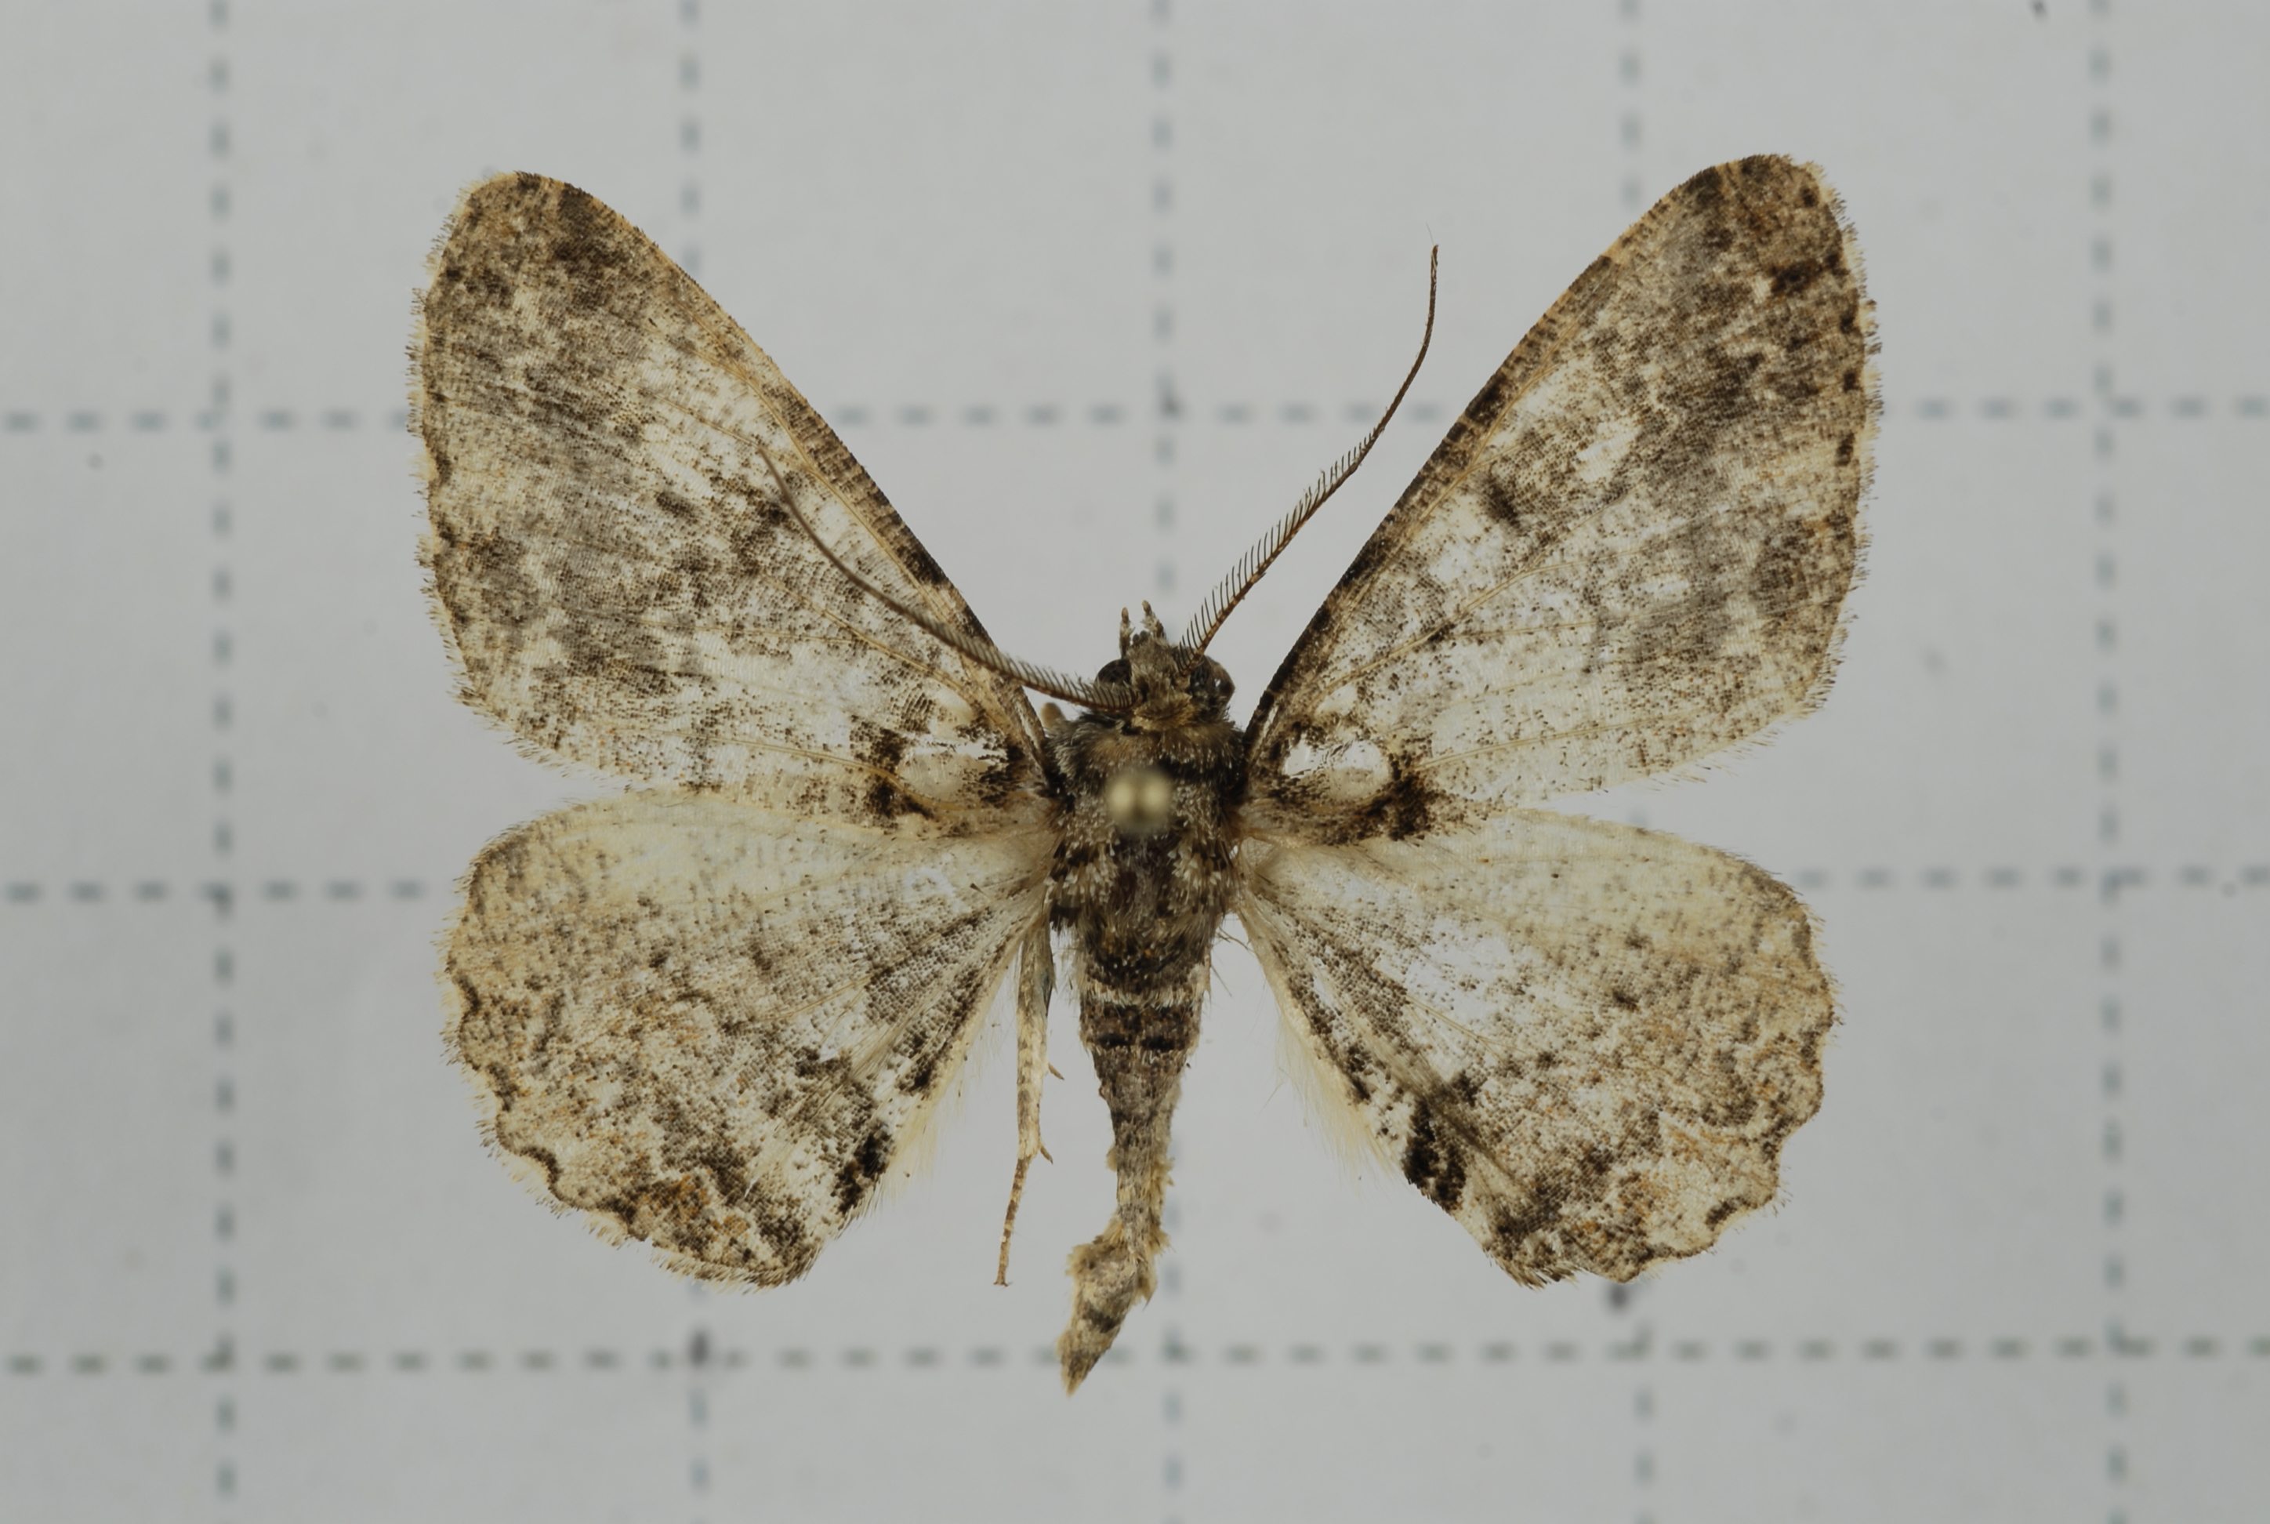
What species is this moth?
Alcis taiwanovariegata
